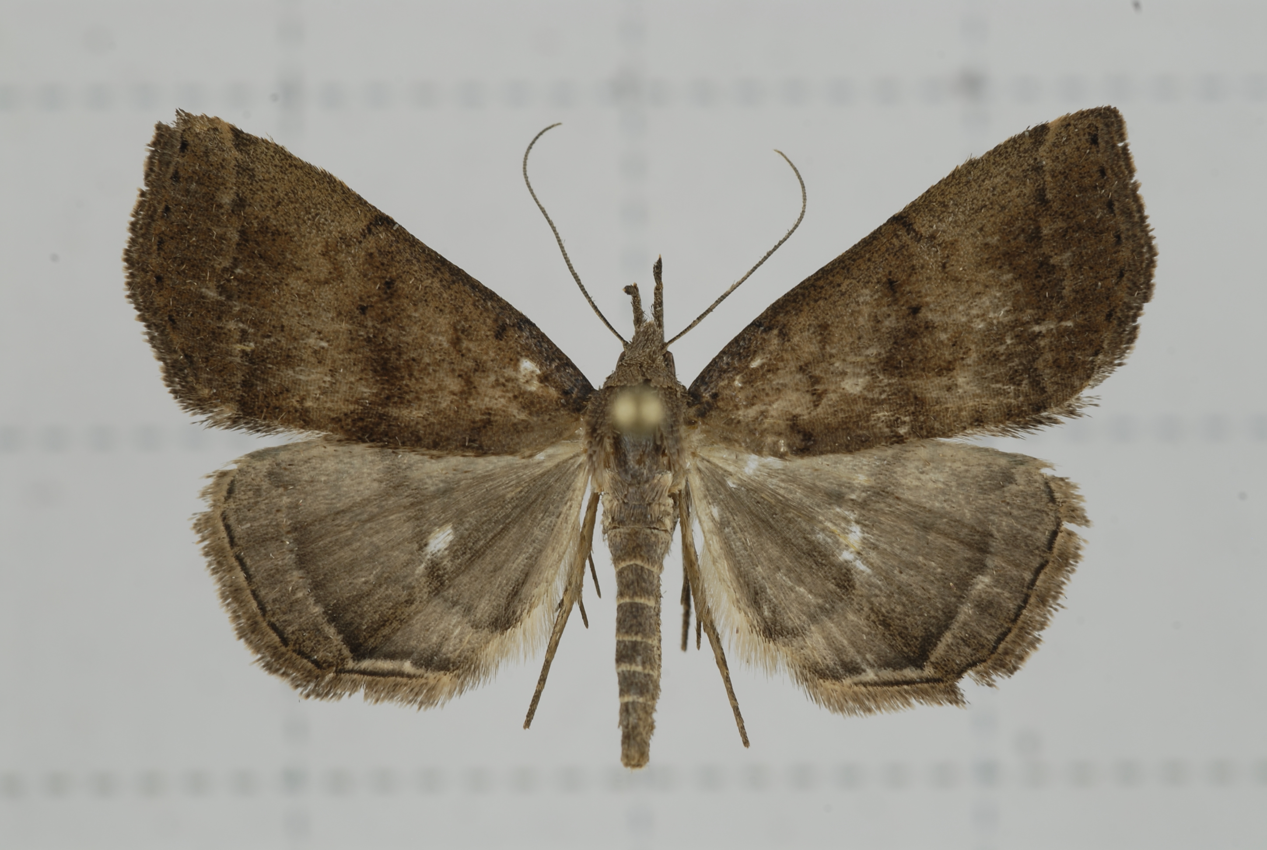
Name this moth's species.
Herminia terminalis
